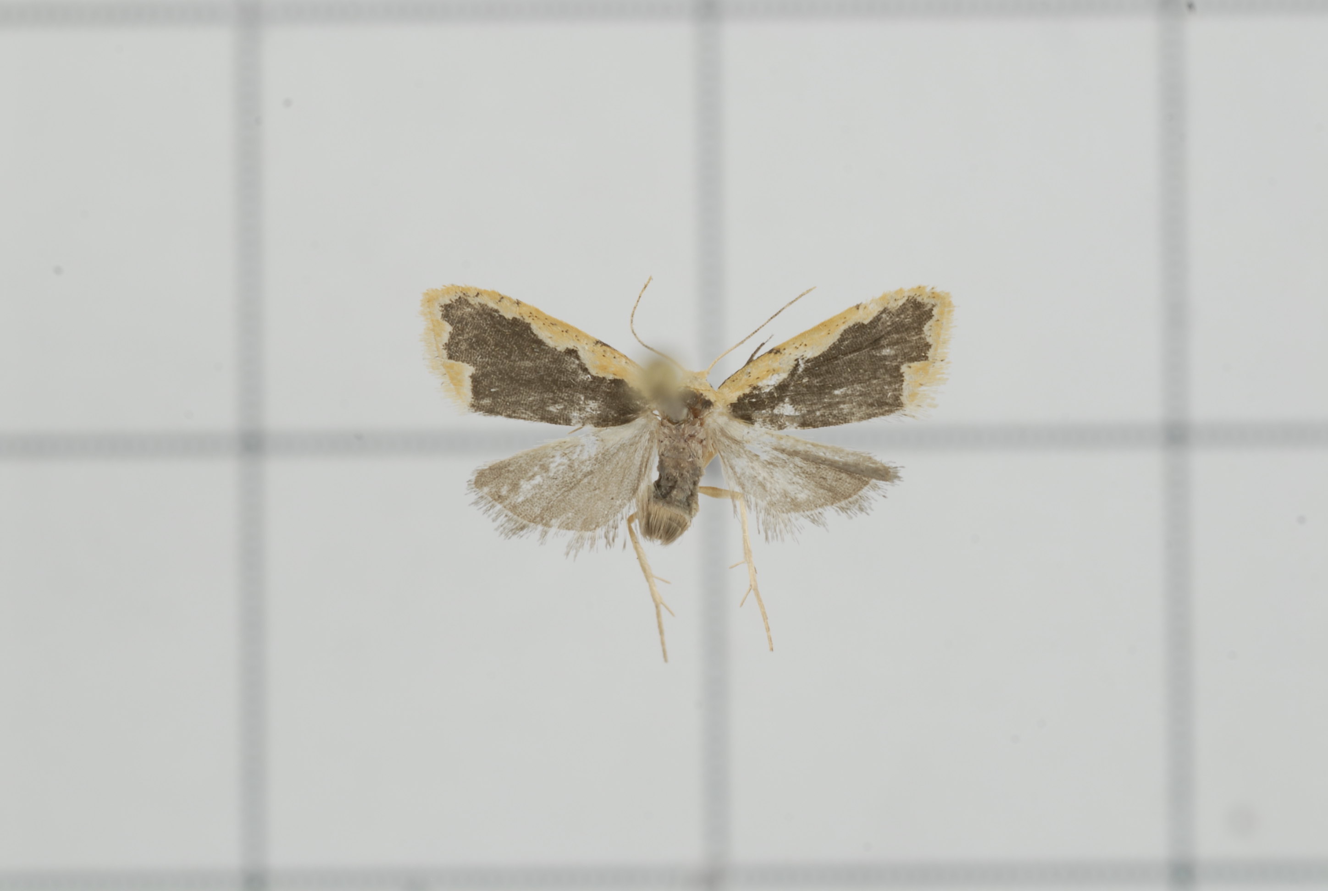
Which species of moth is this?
Diduga taiwana
